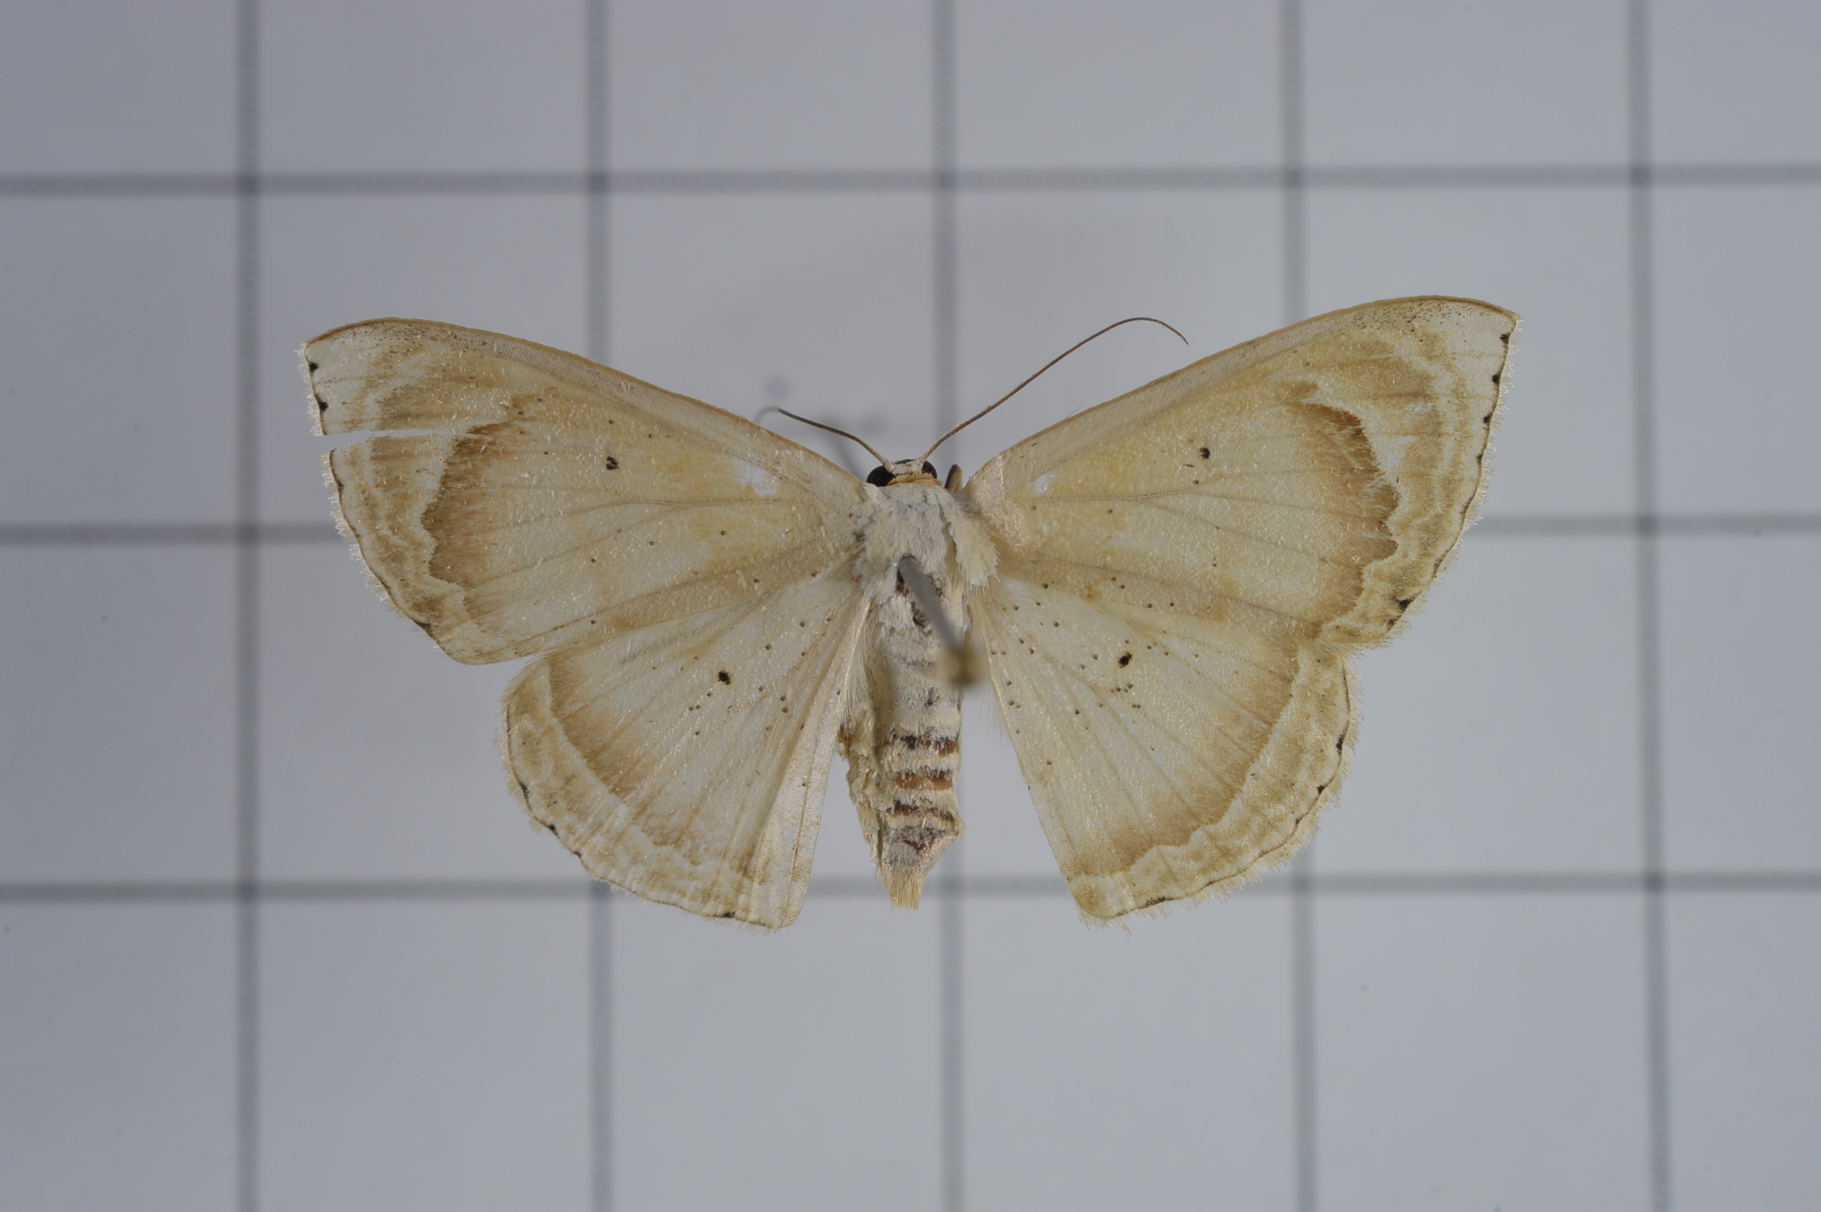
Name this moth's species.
Somatina rosacea anaemica
